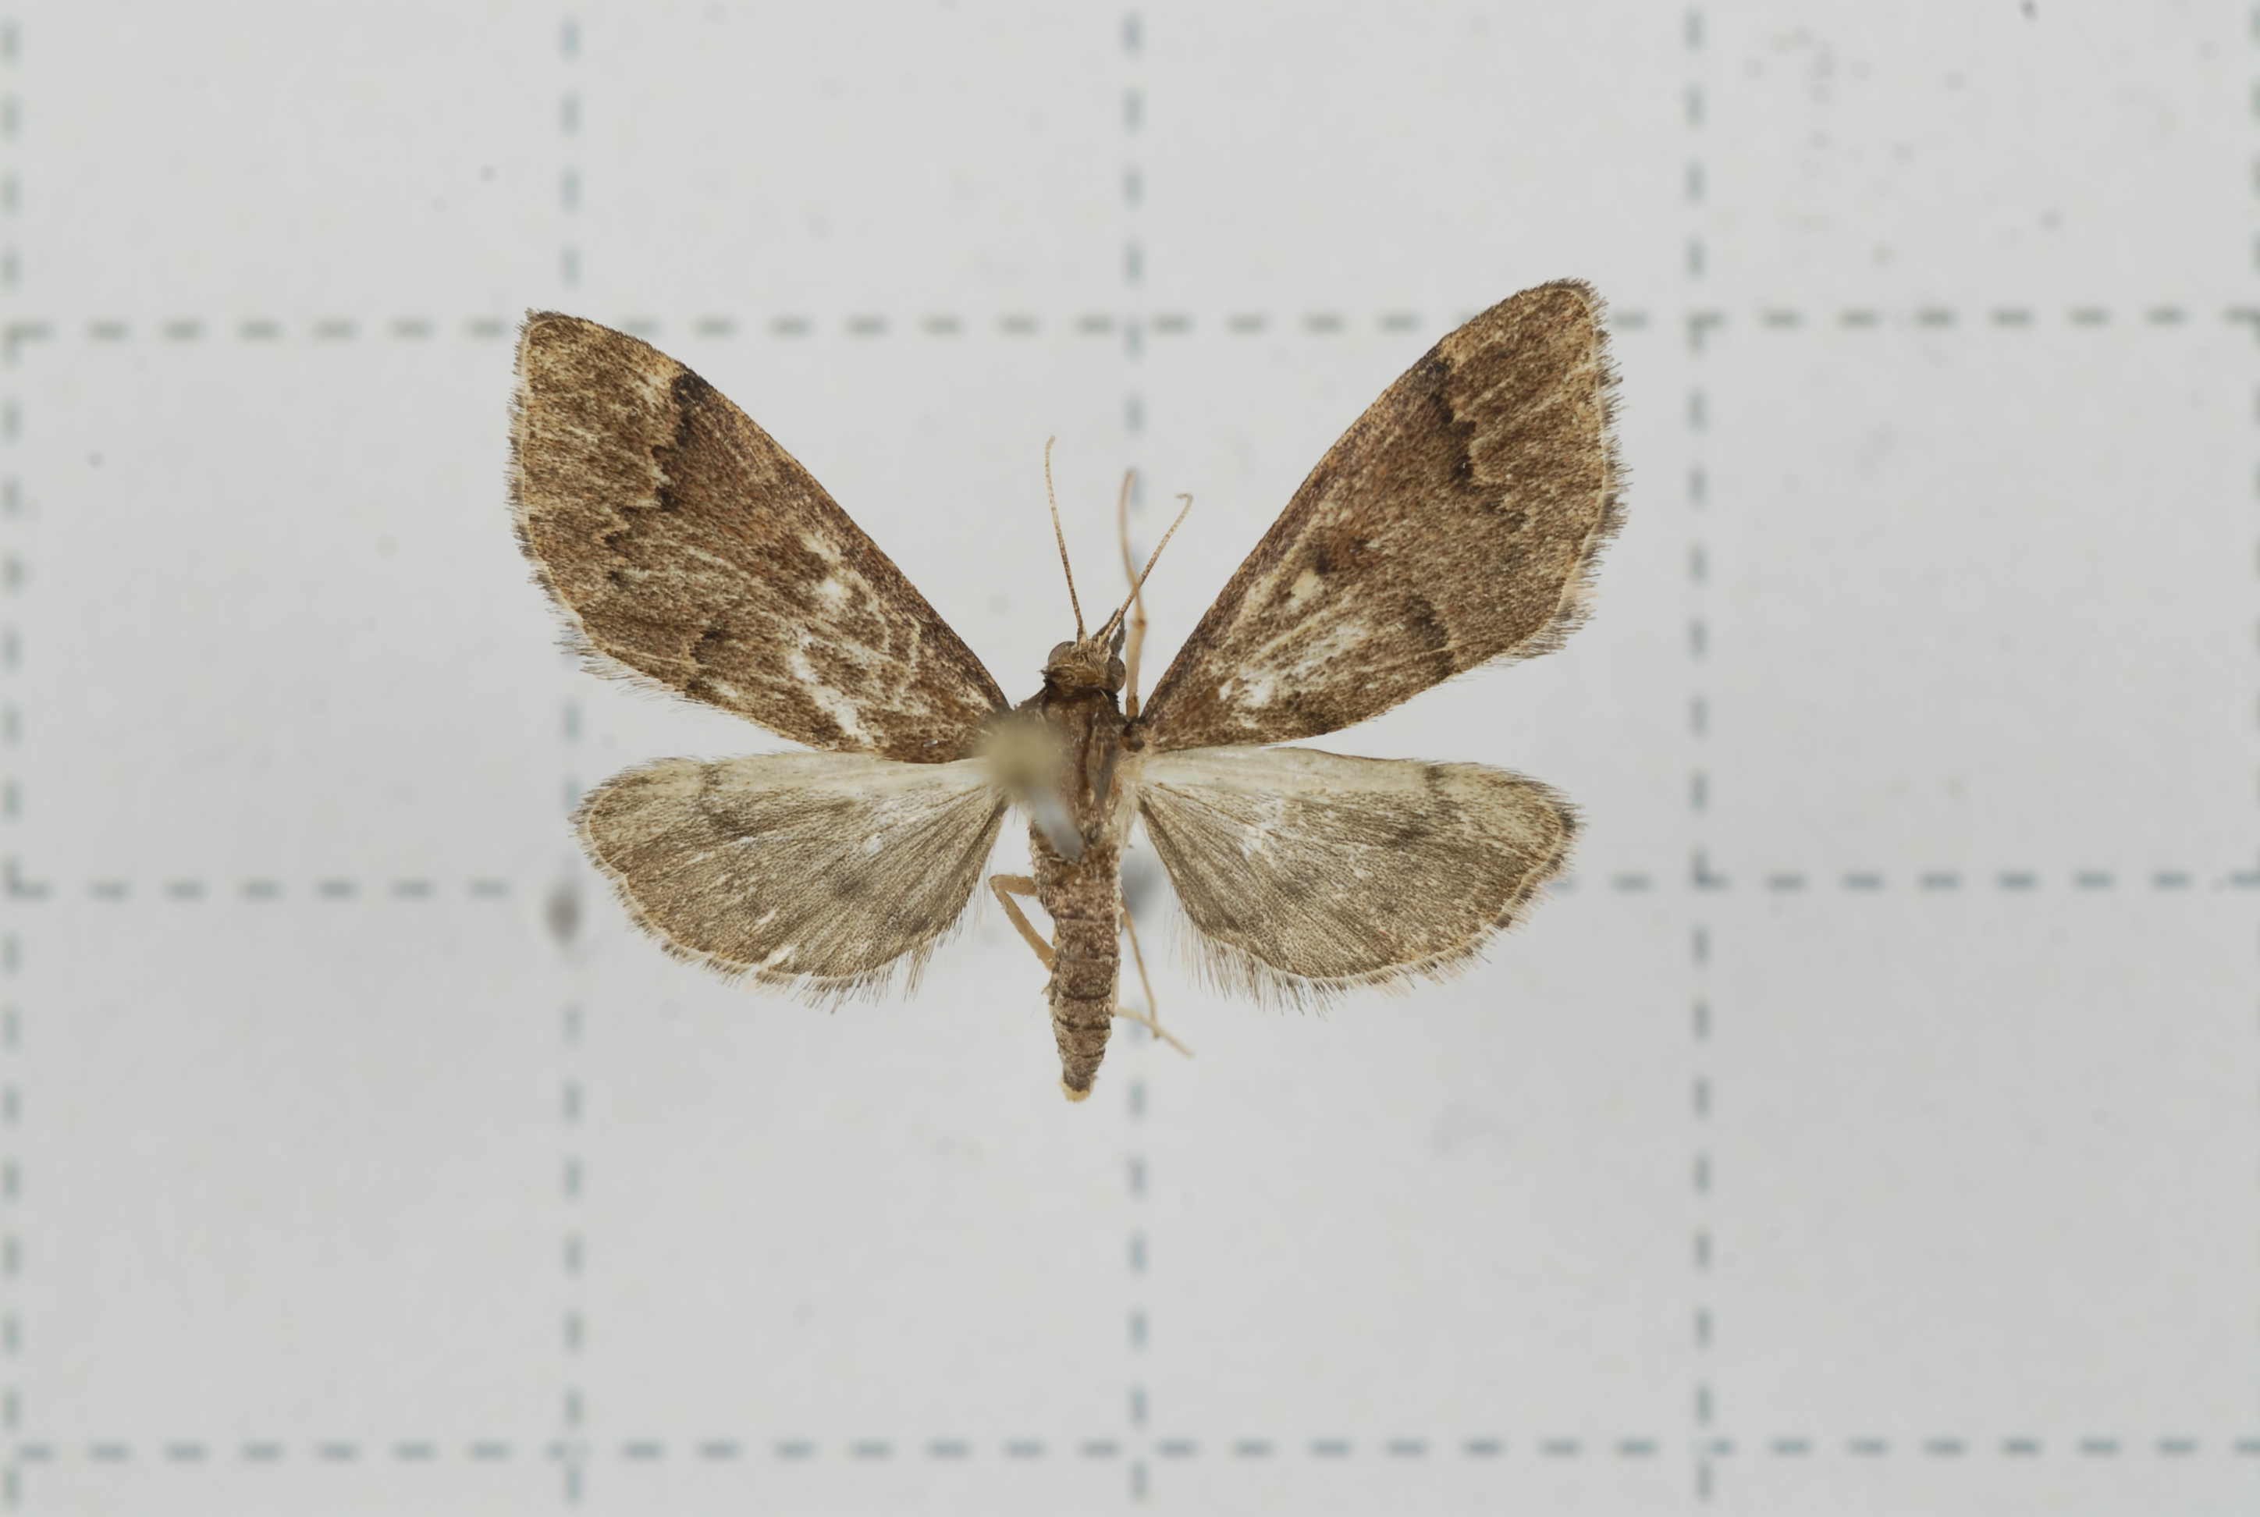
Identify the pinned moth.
Camptomastix hisbonalis
